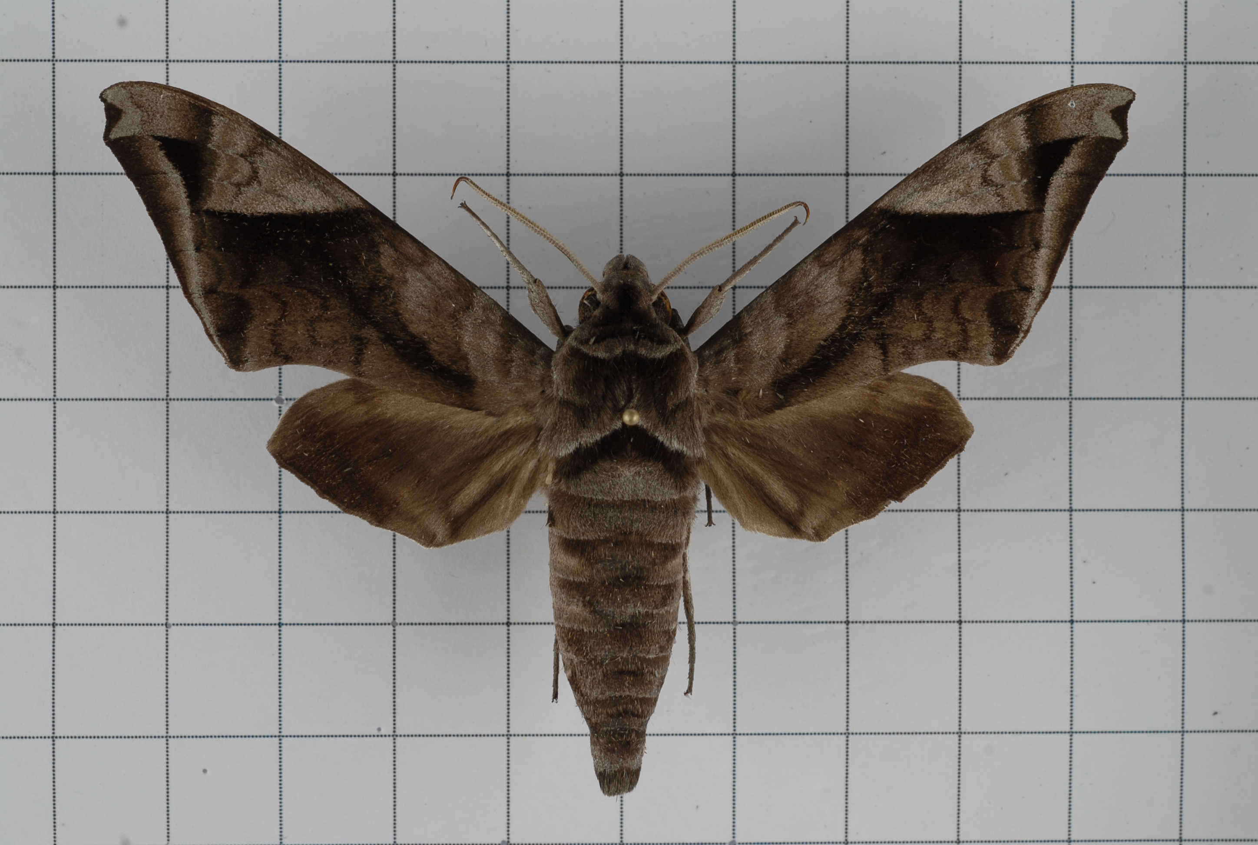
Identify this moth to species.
Acosmeryx naga metanaga
